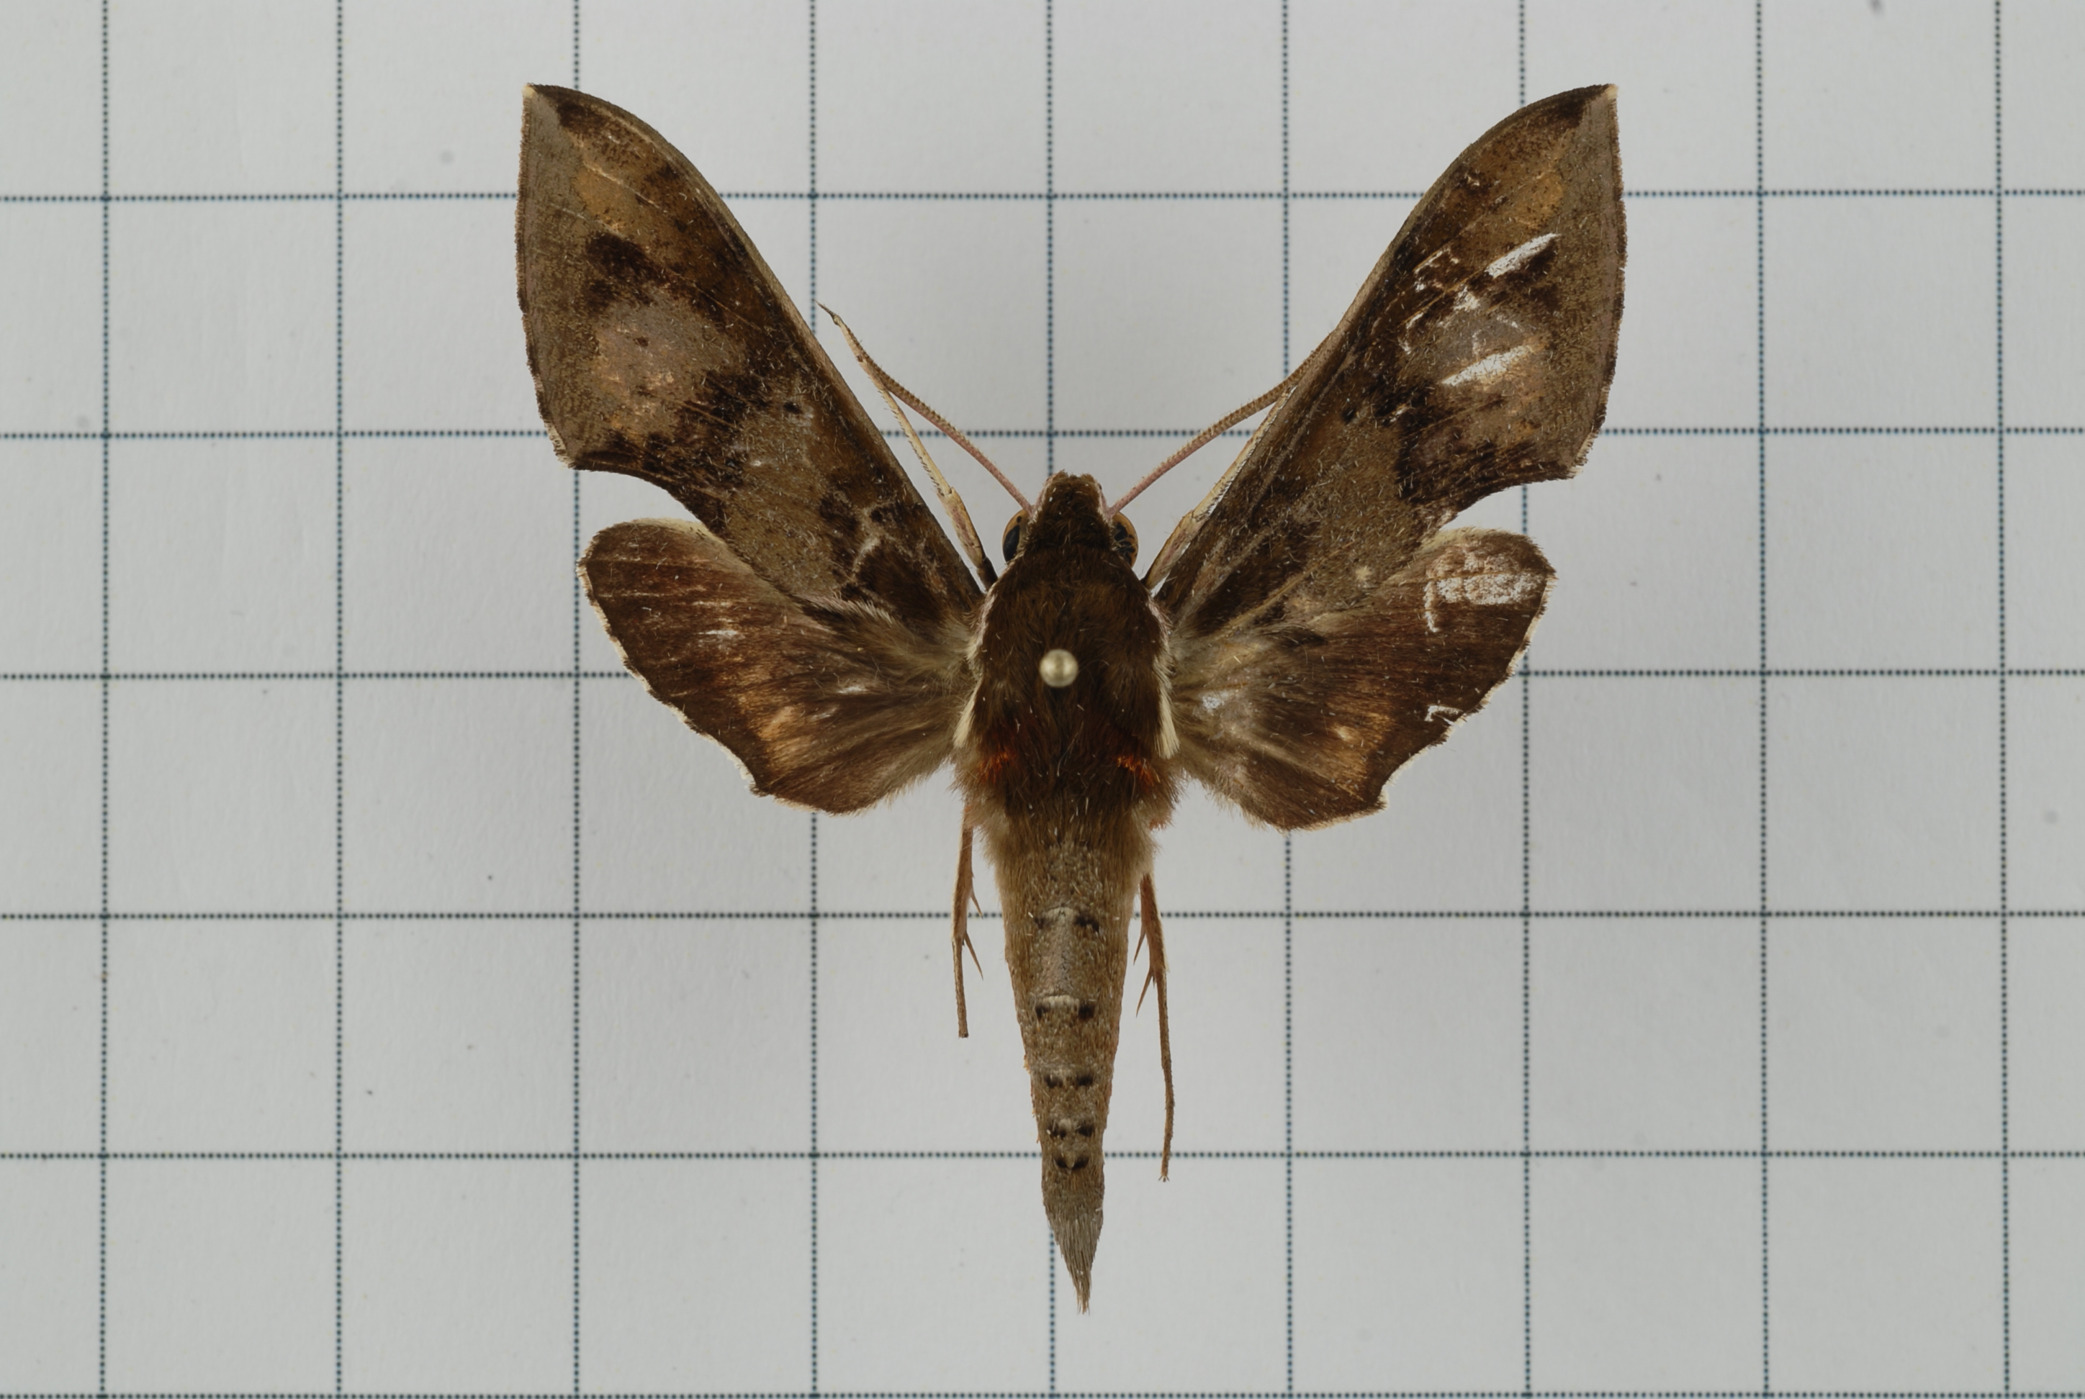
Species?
Rhagastis binoculata
